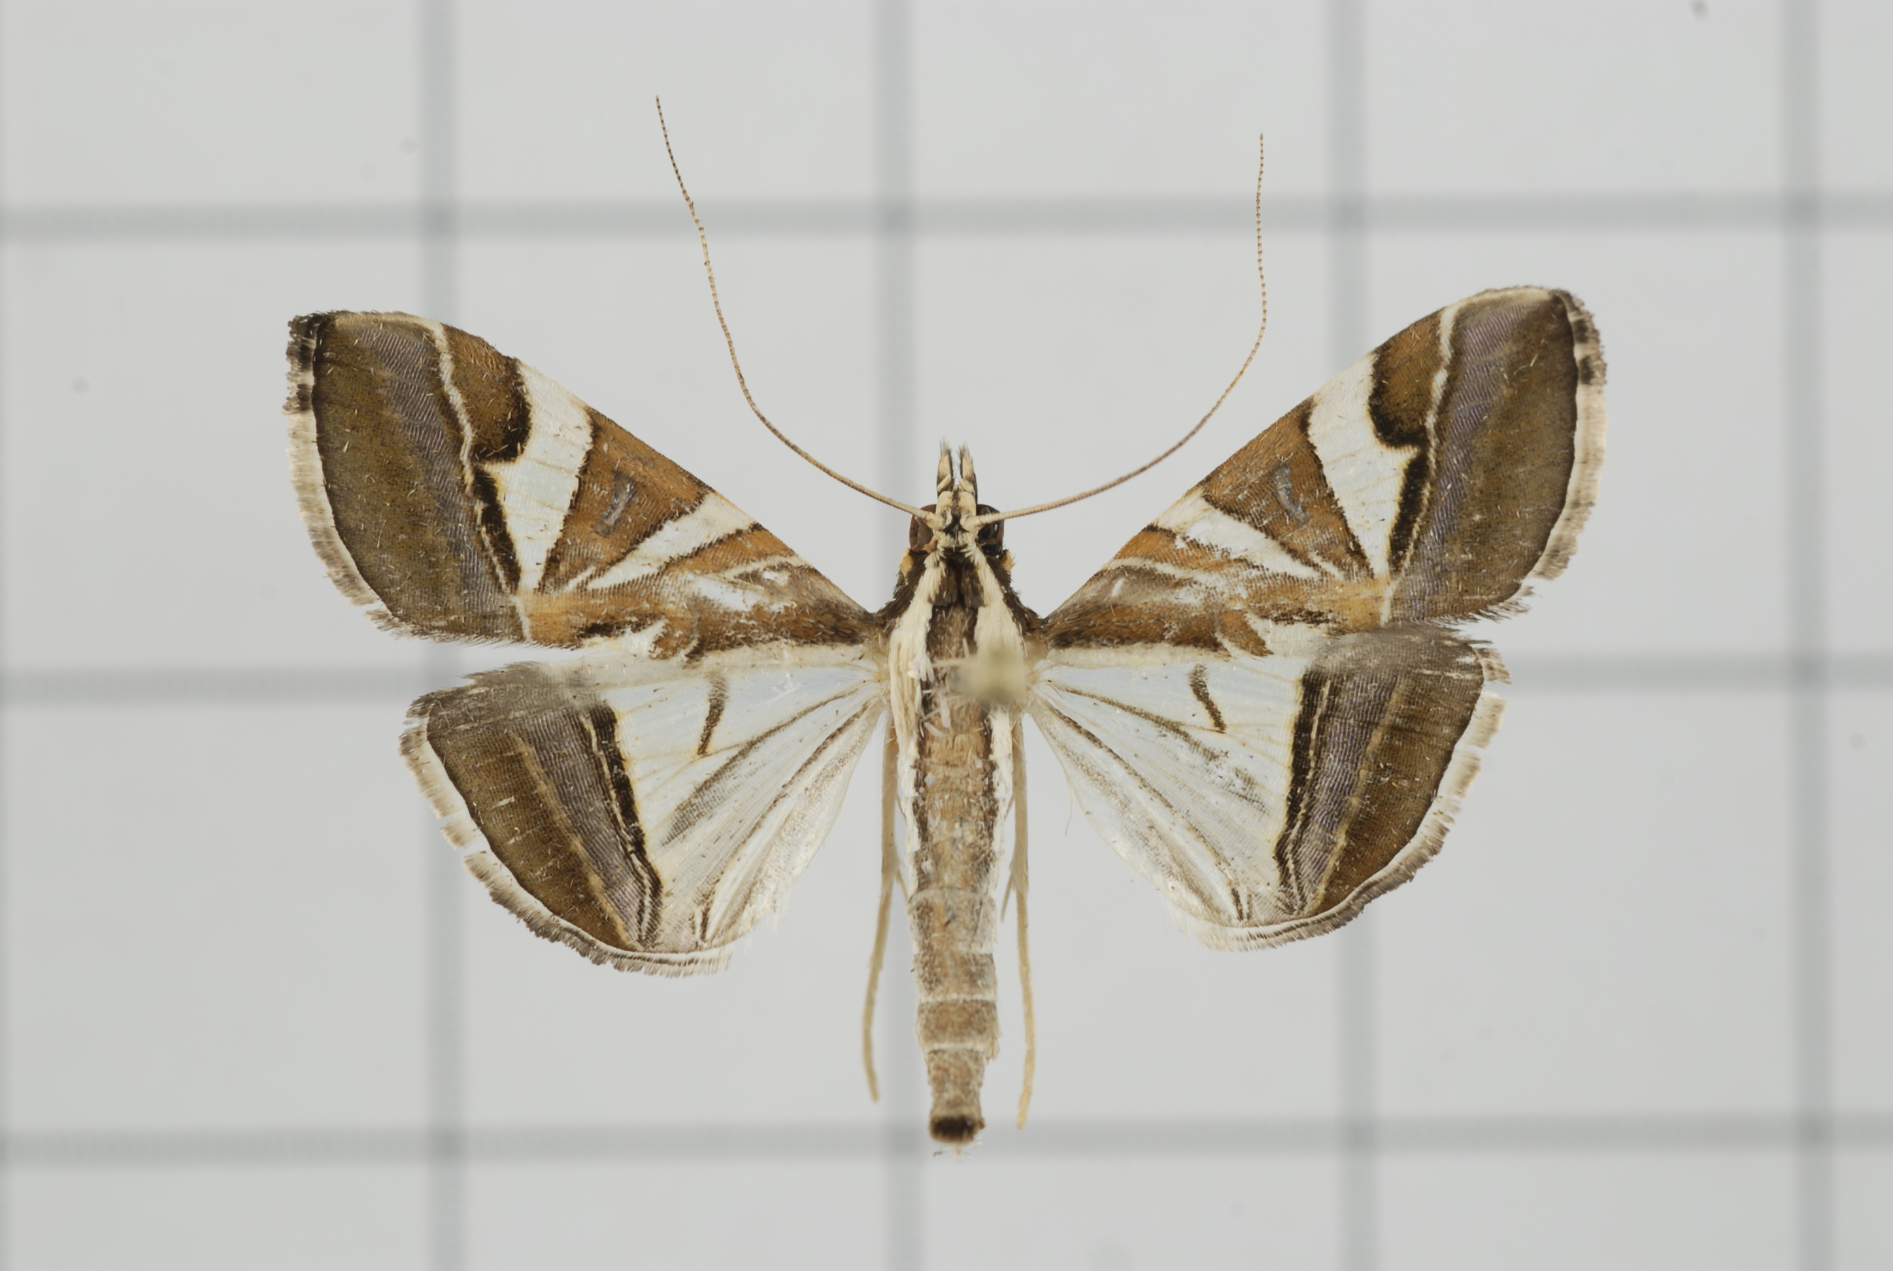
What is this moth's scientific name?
Agrioglypta itysalis
